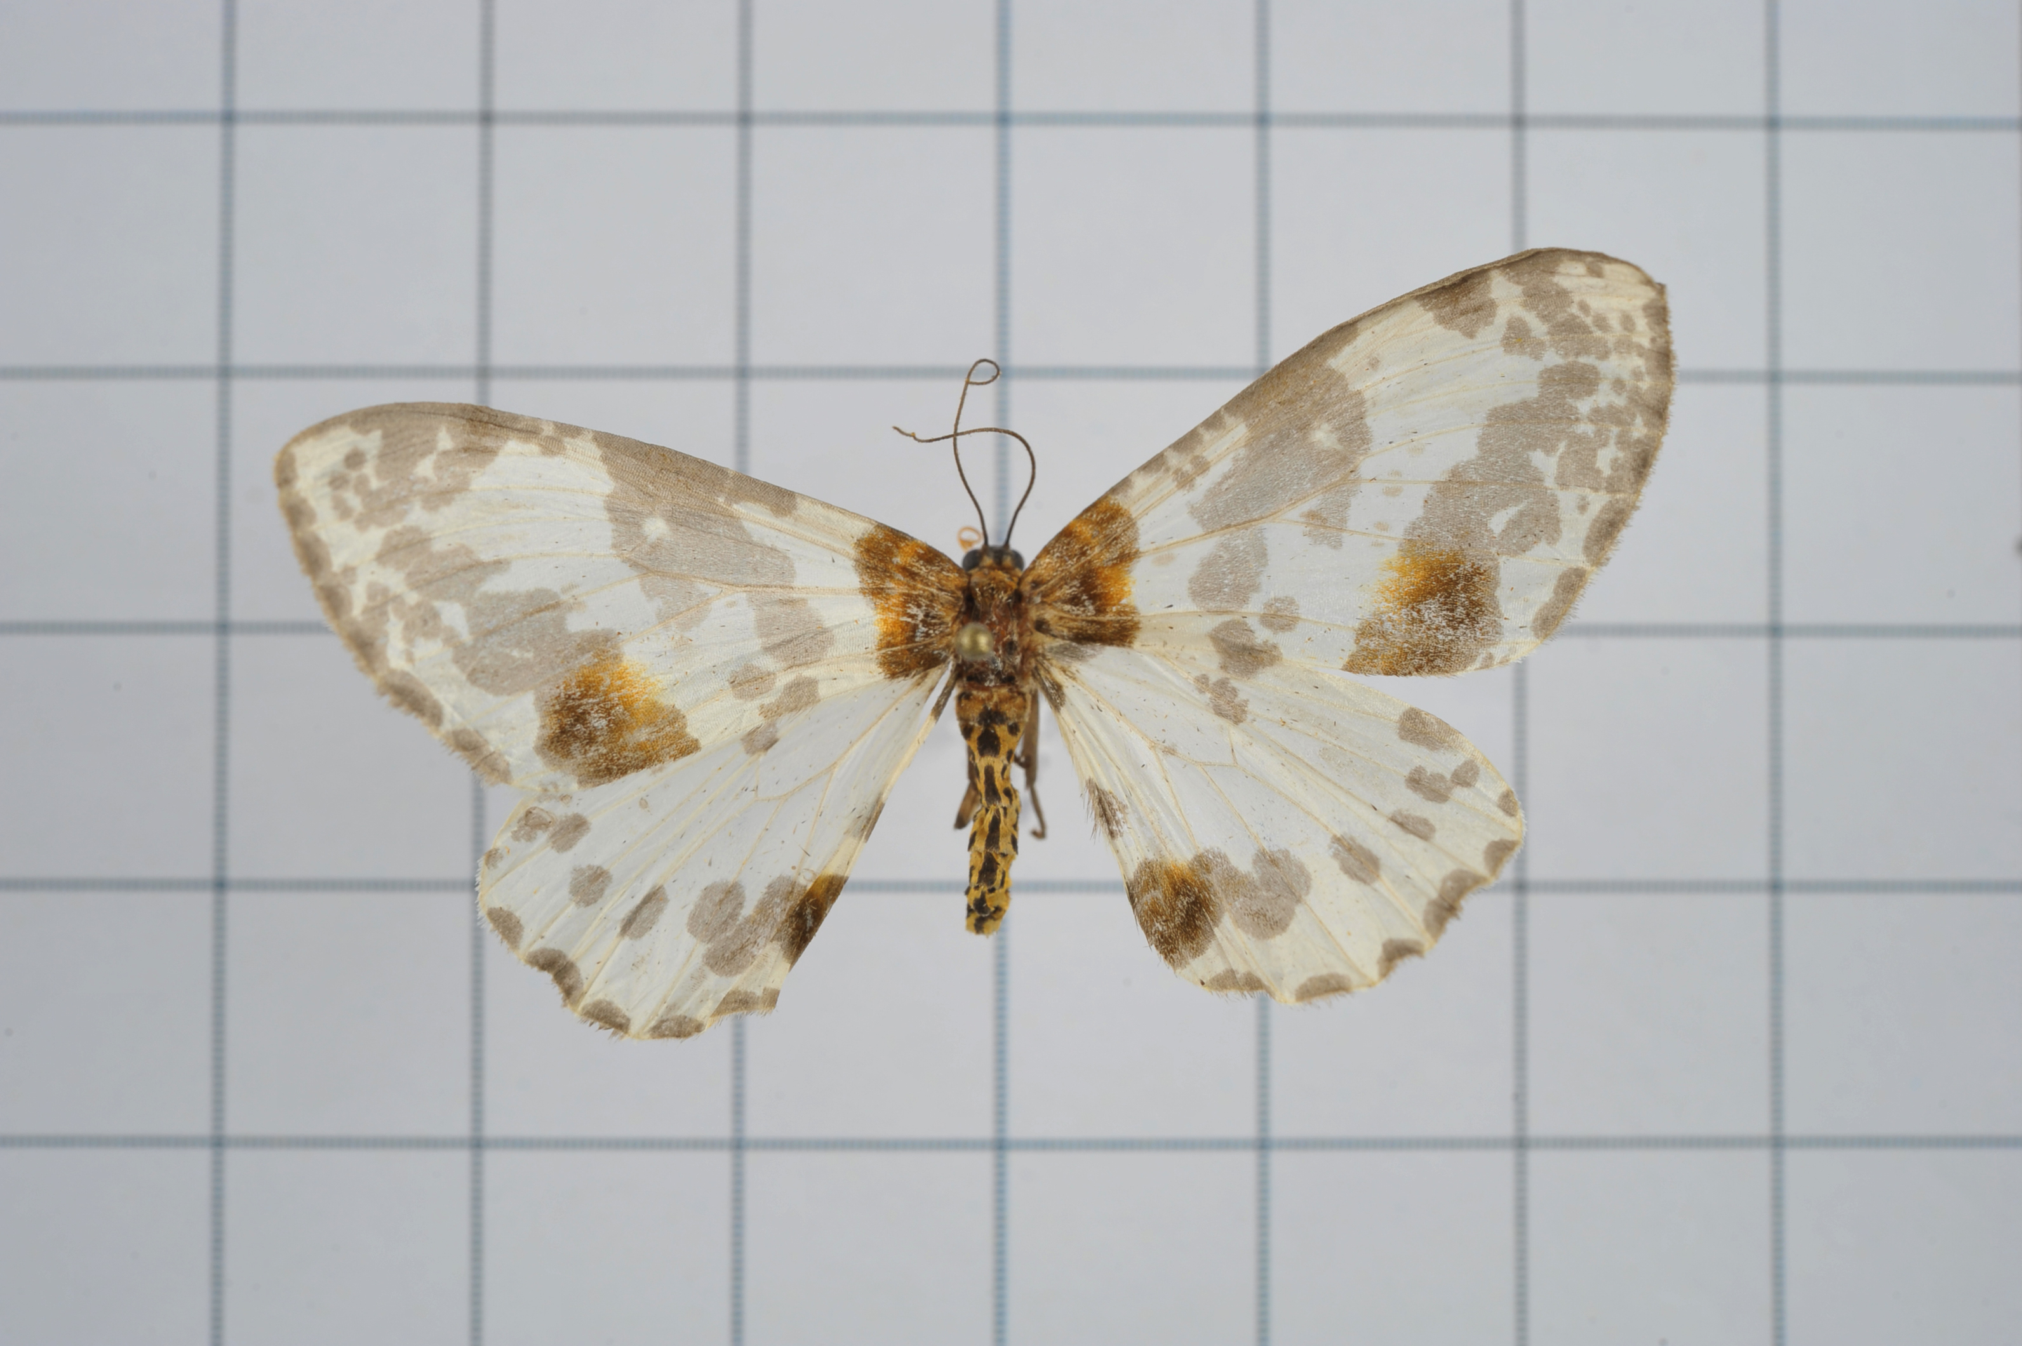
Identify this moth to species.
Abraxas adilluminata
